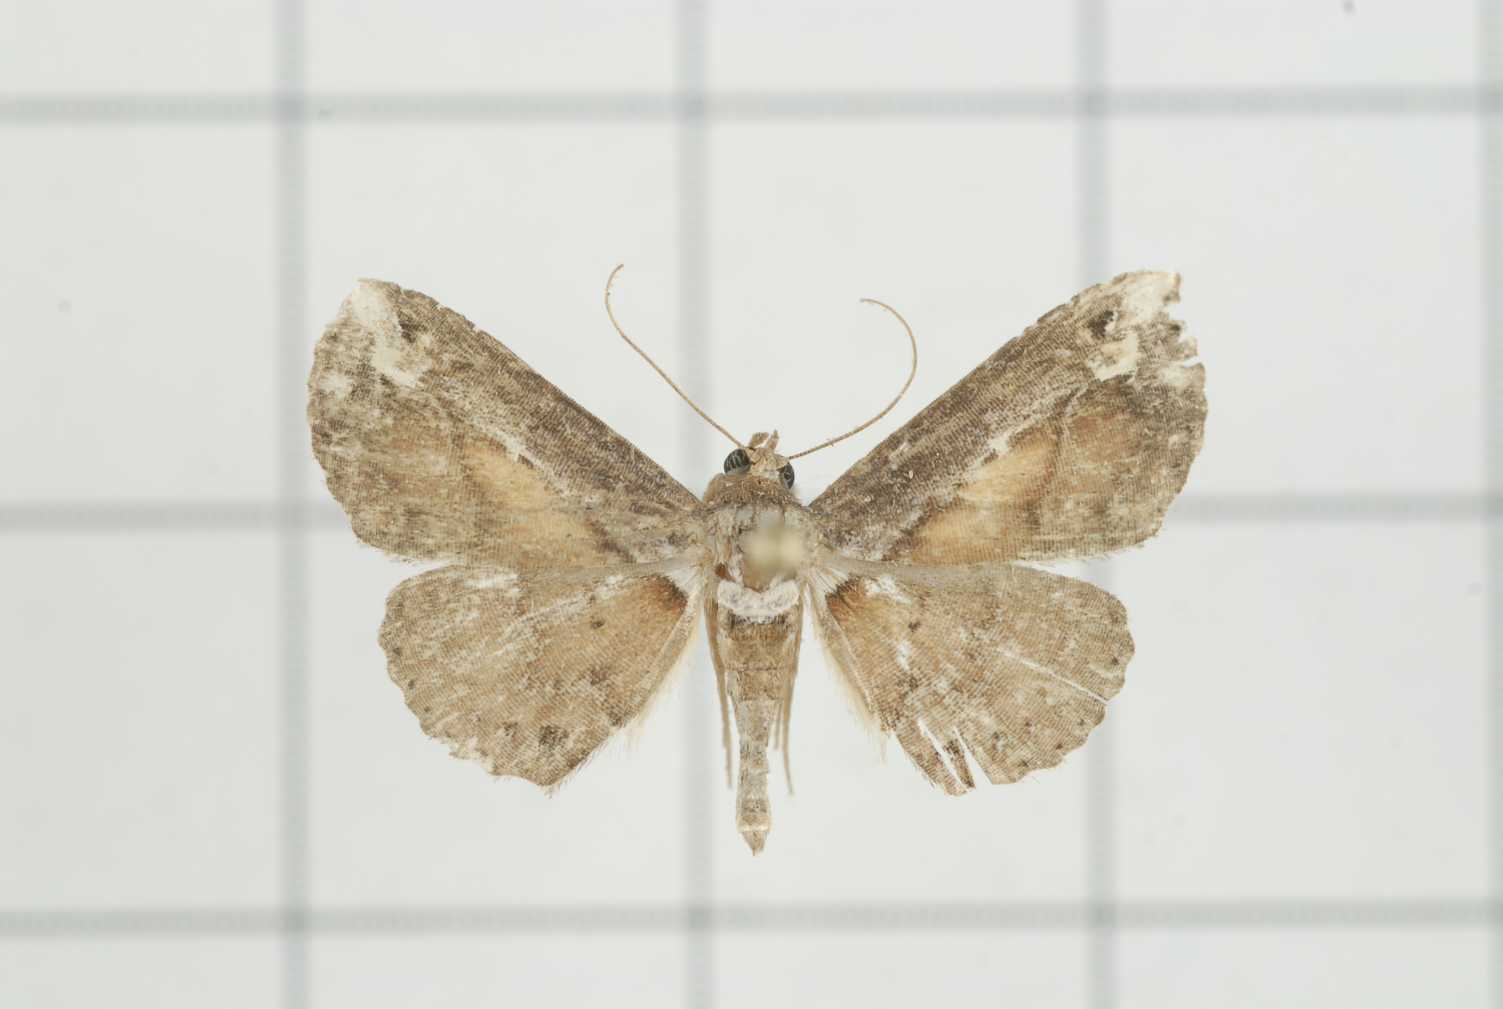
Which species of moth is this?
Zurobata vacillans
